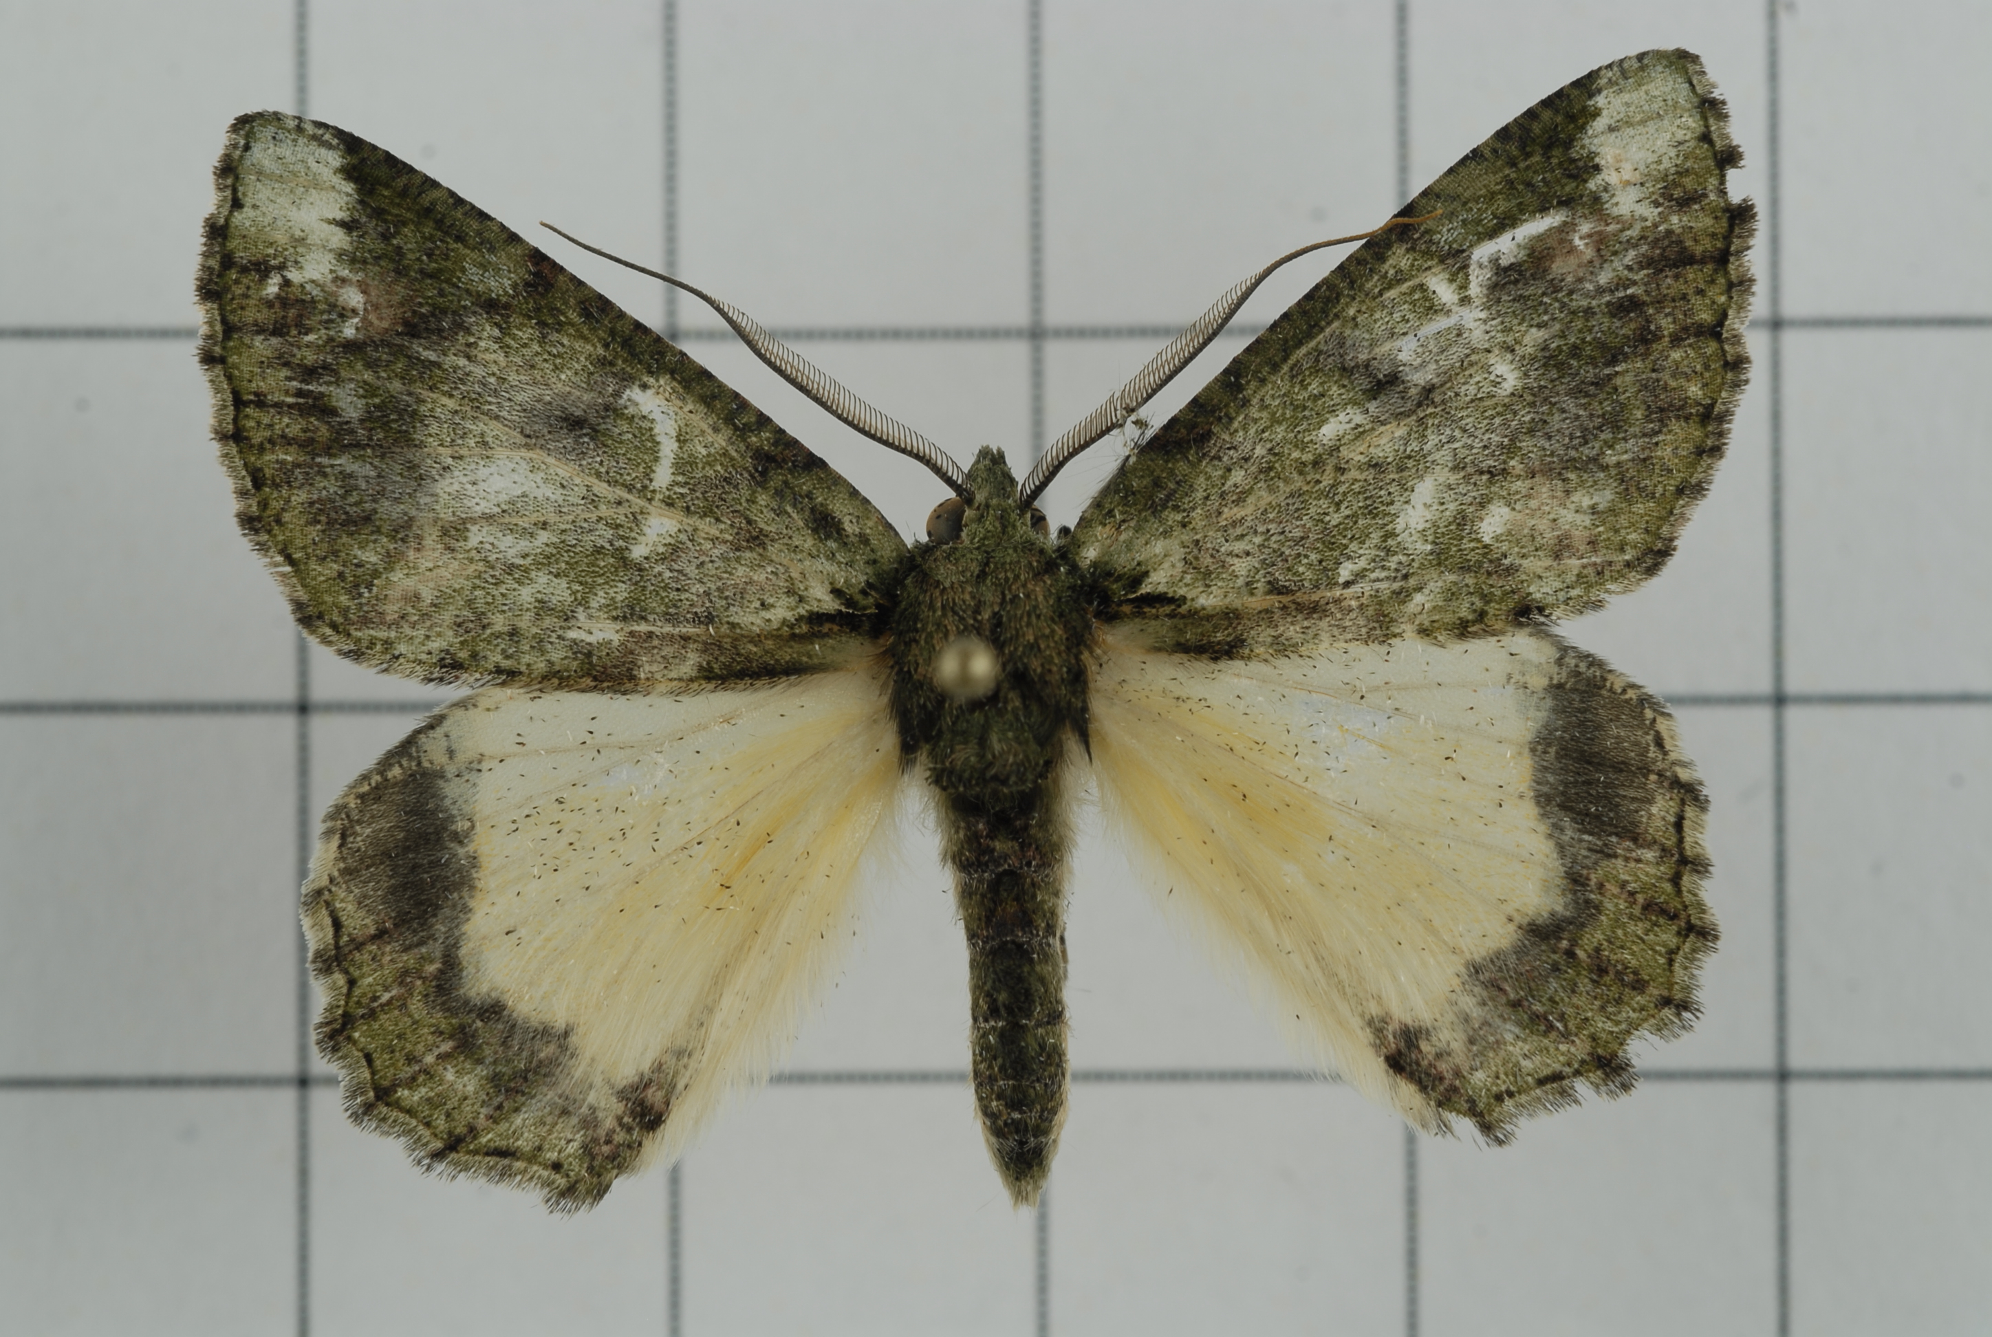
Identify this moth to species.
Dindica wilemani
